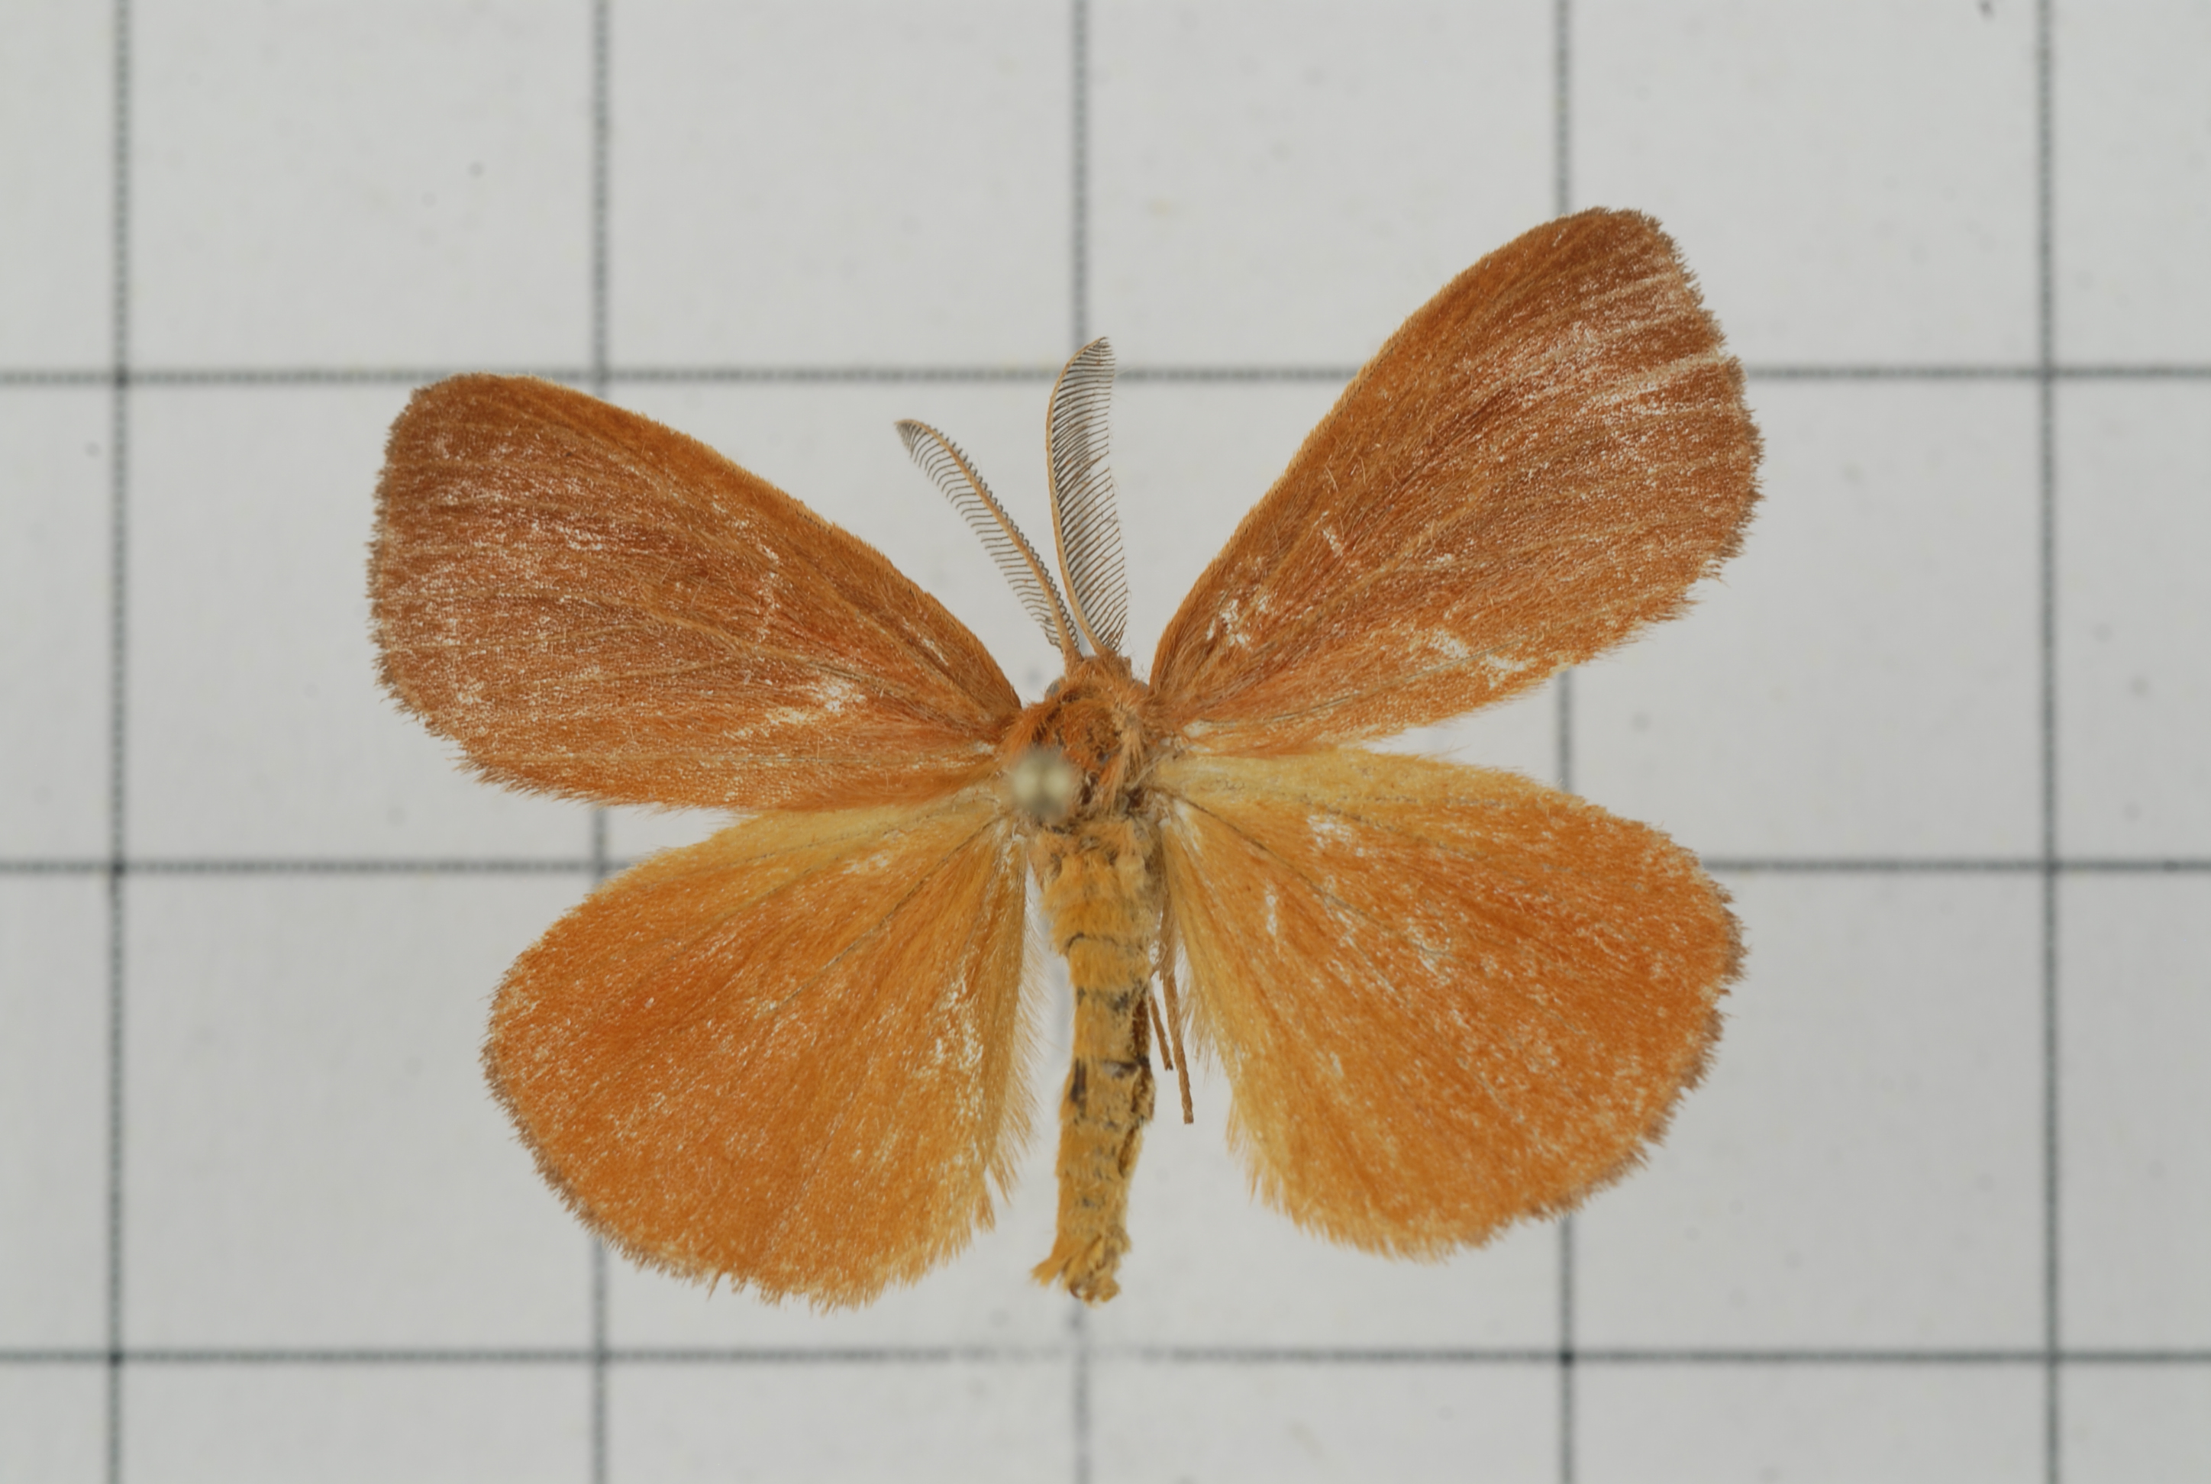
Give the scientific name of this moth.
Pantana substrigosa
